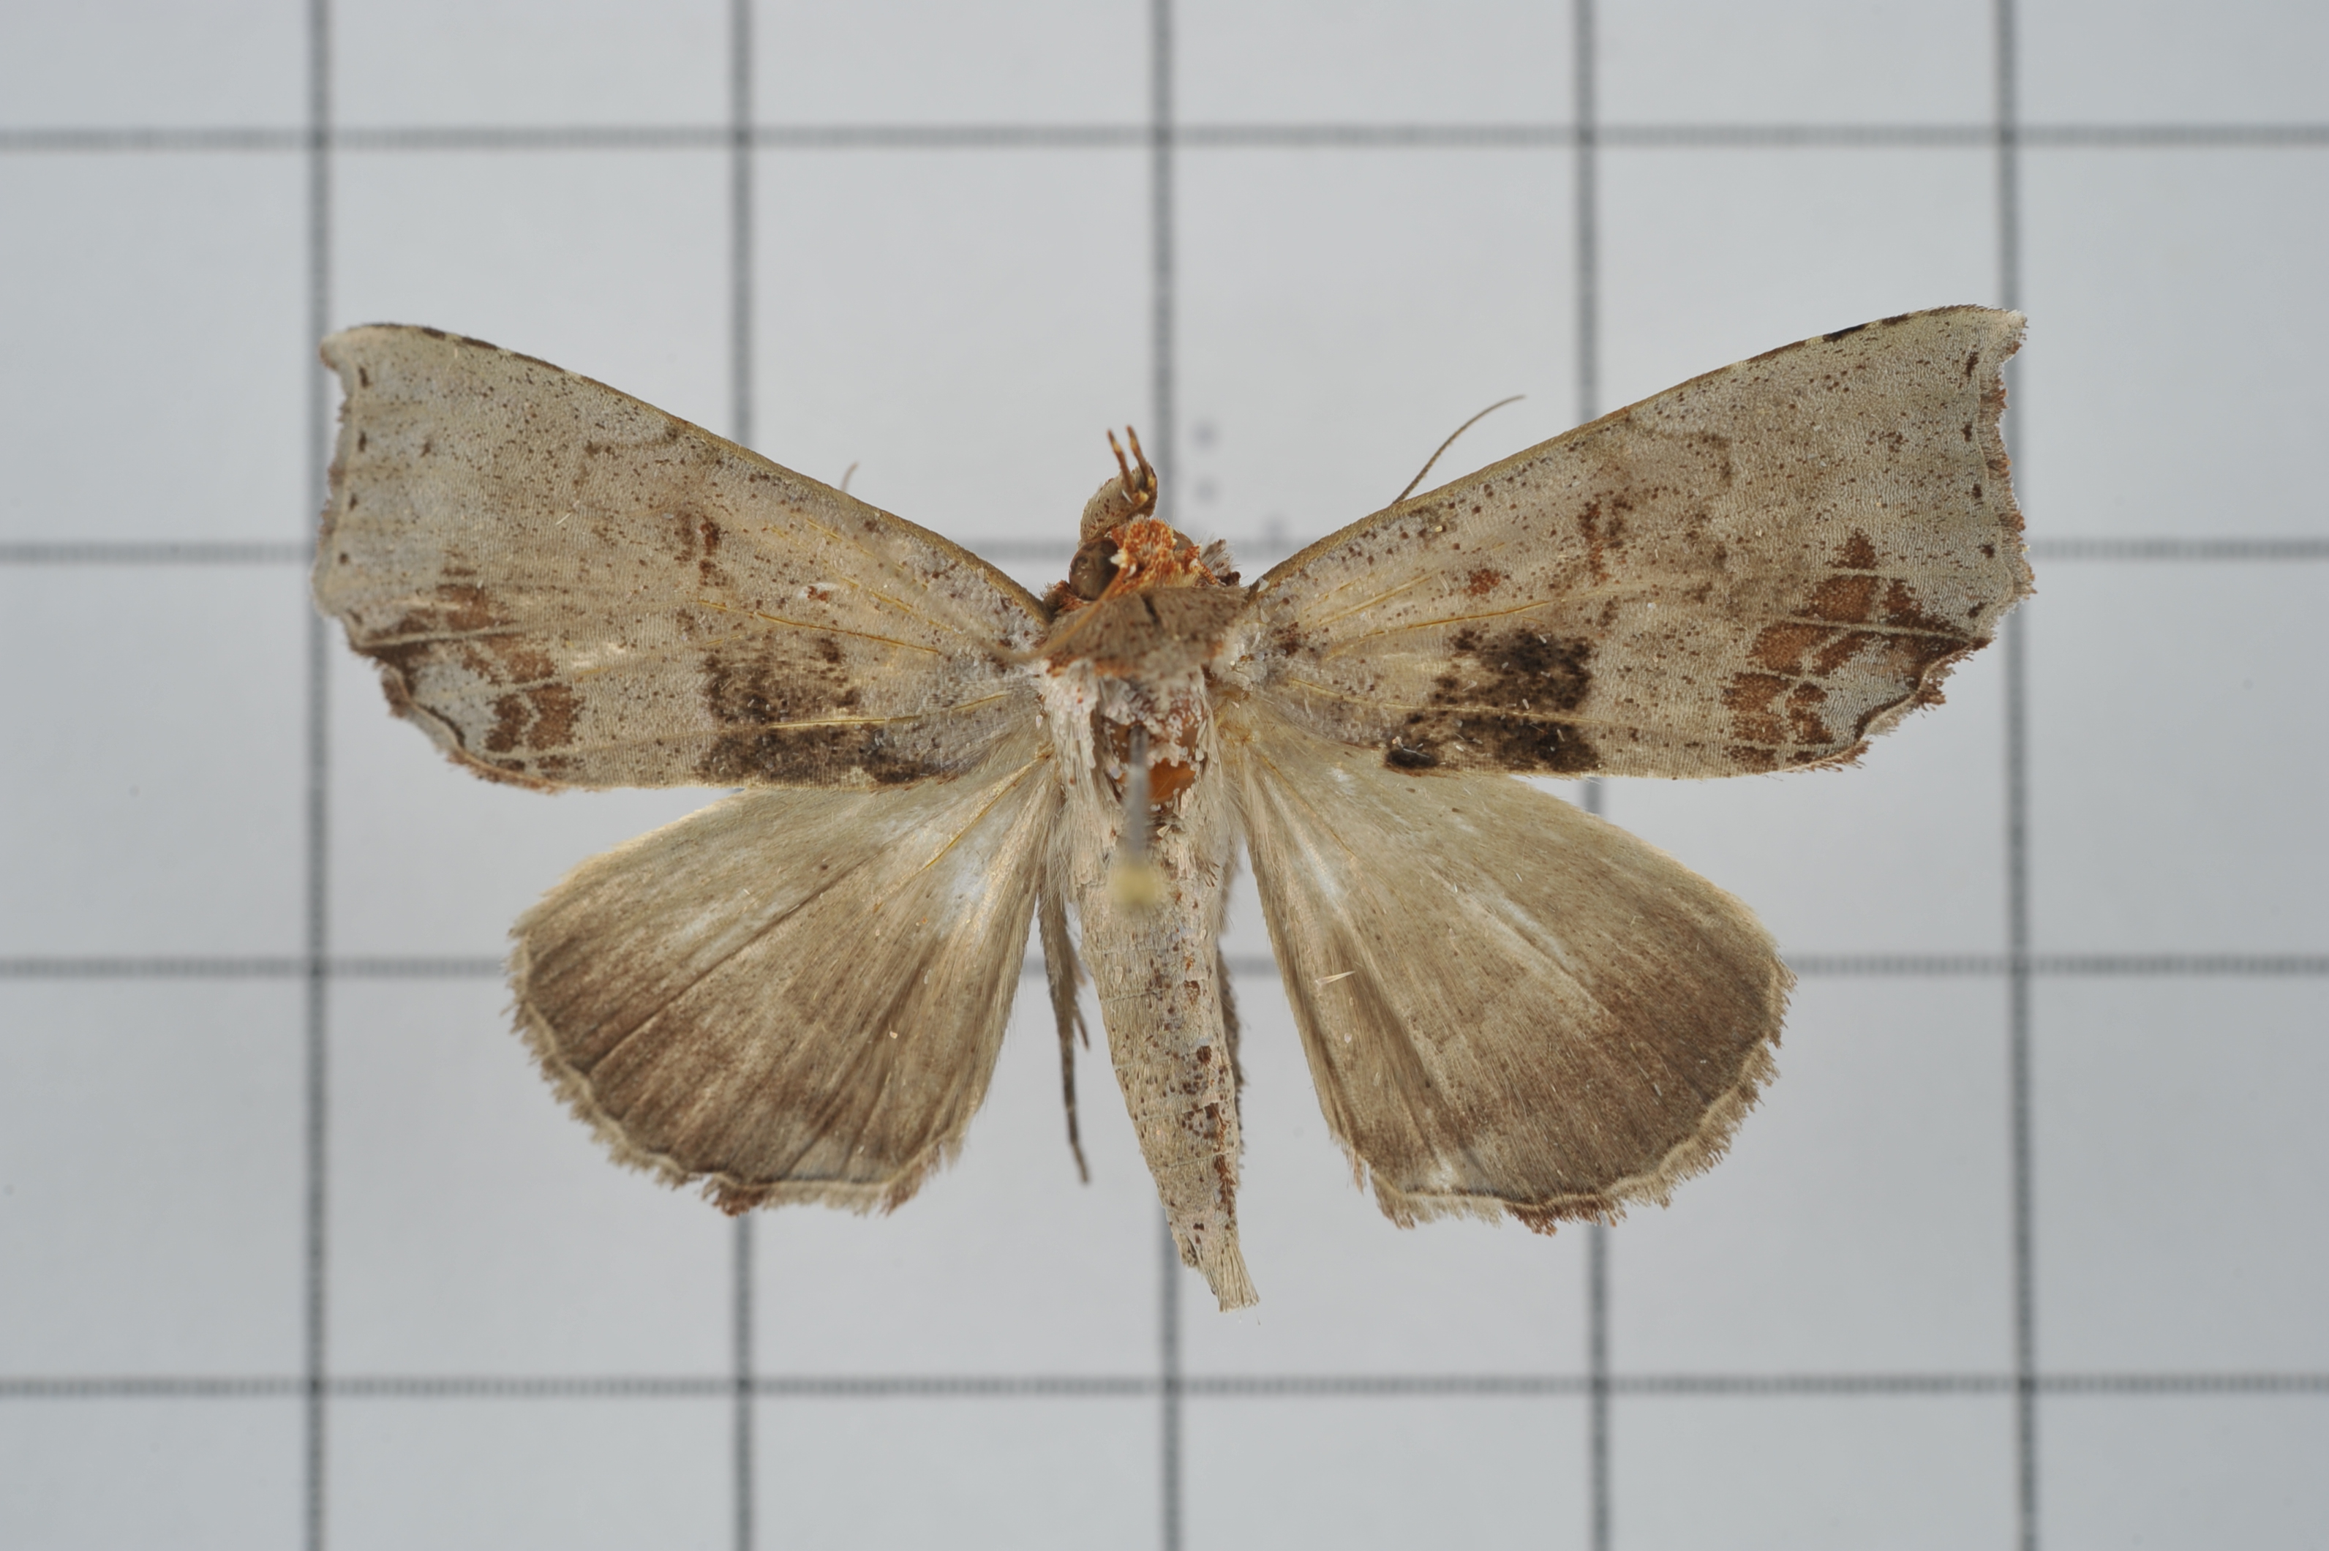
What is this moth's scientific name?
Hyperlopha compactilis
